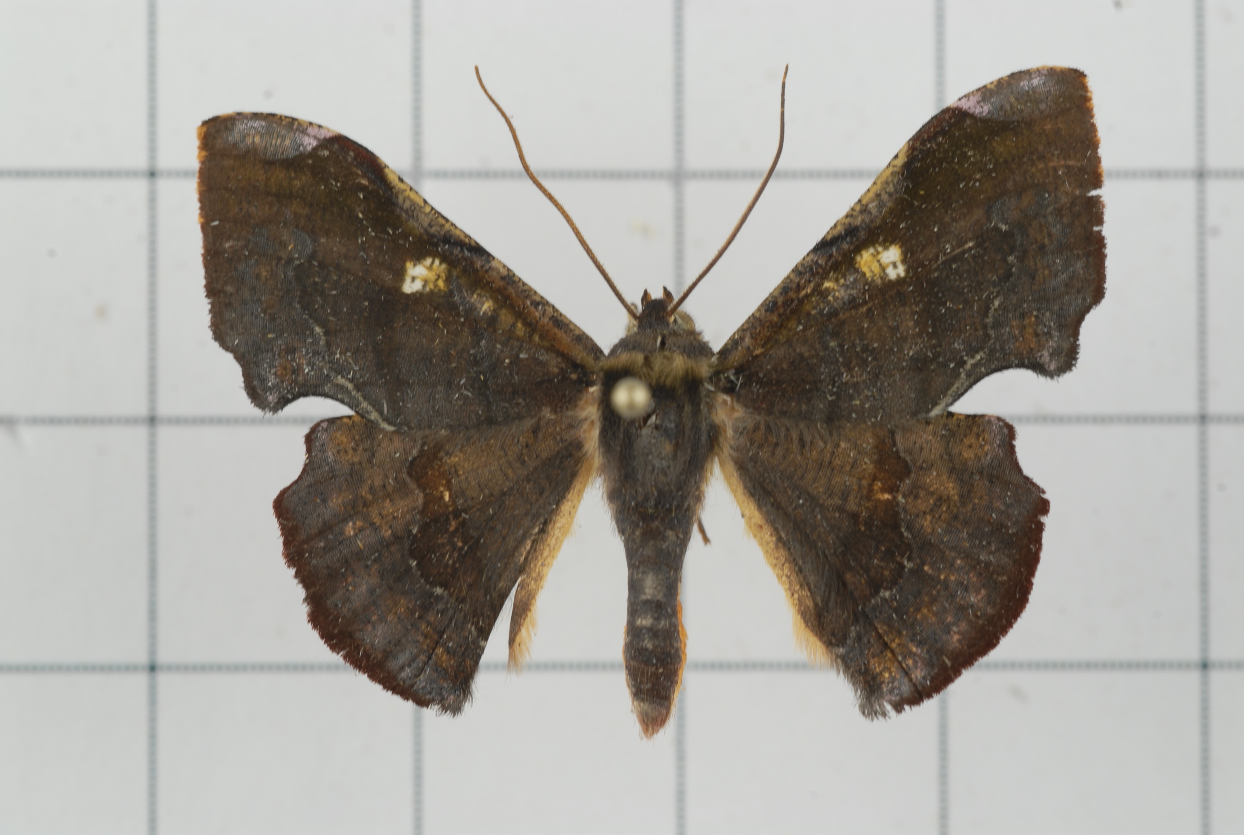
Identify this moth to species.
Fascellina chromataria
